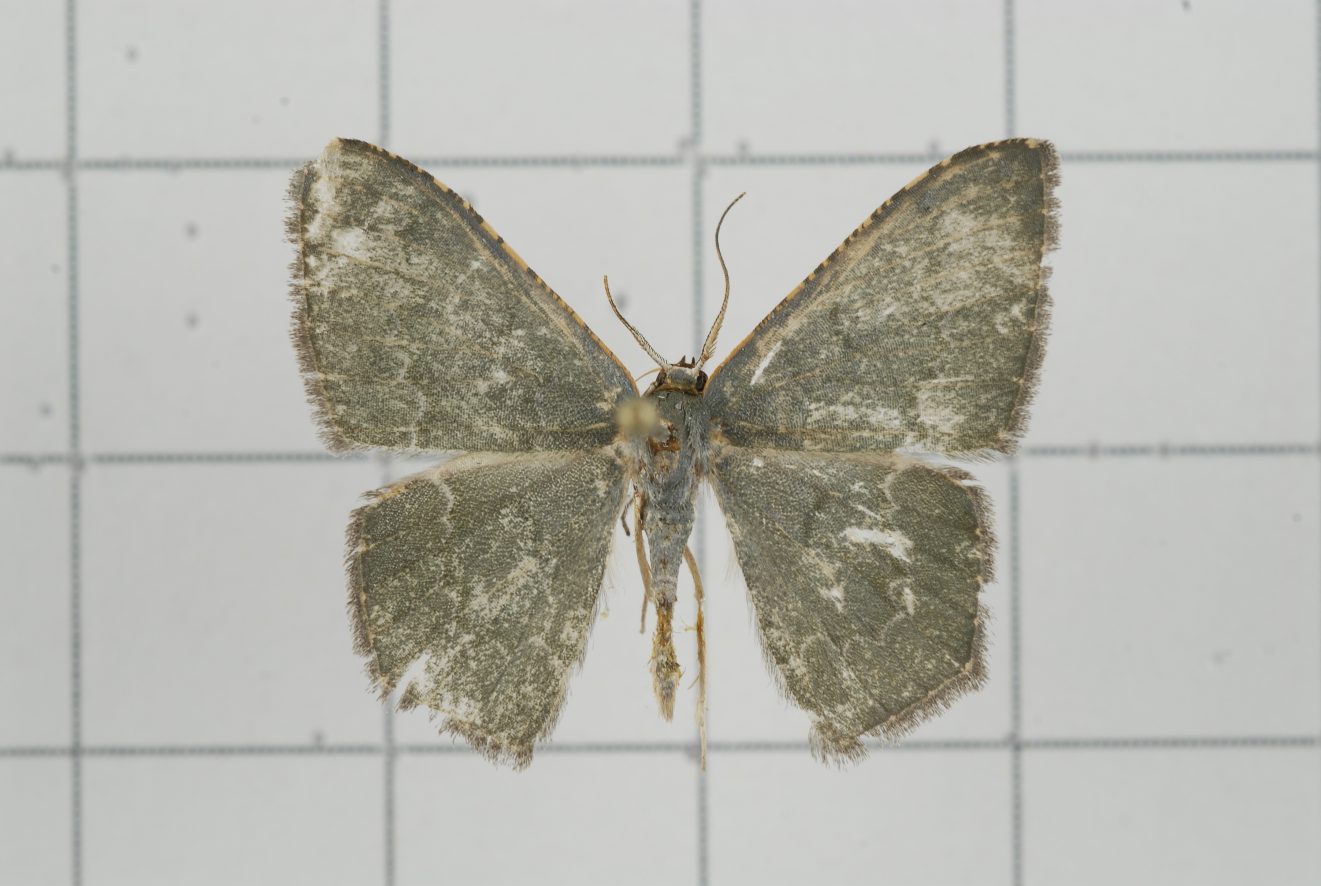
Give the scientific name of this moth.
Maxates lactipuncta
